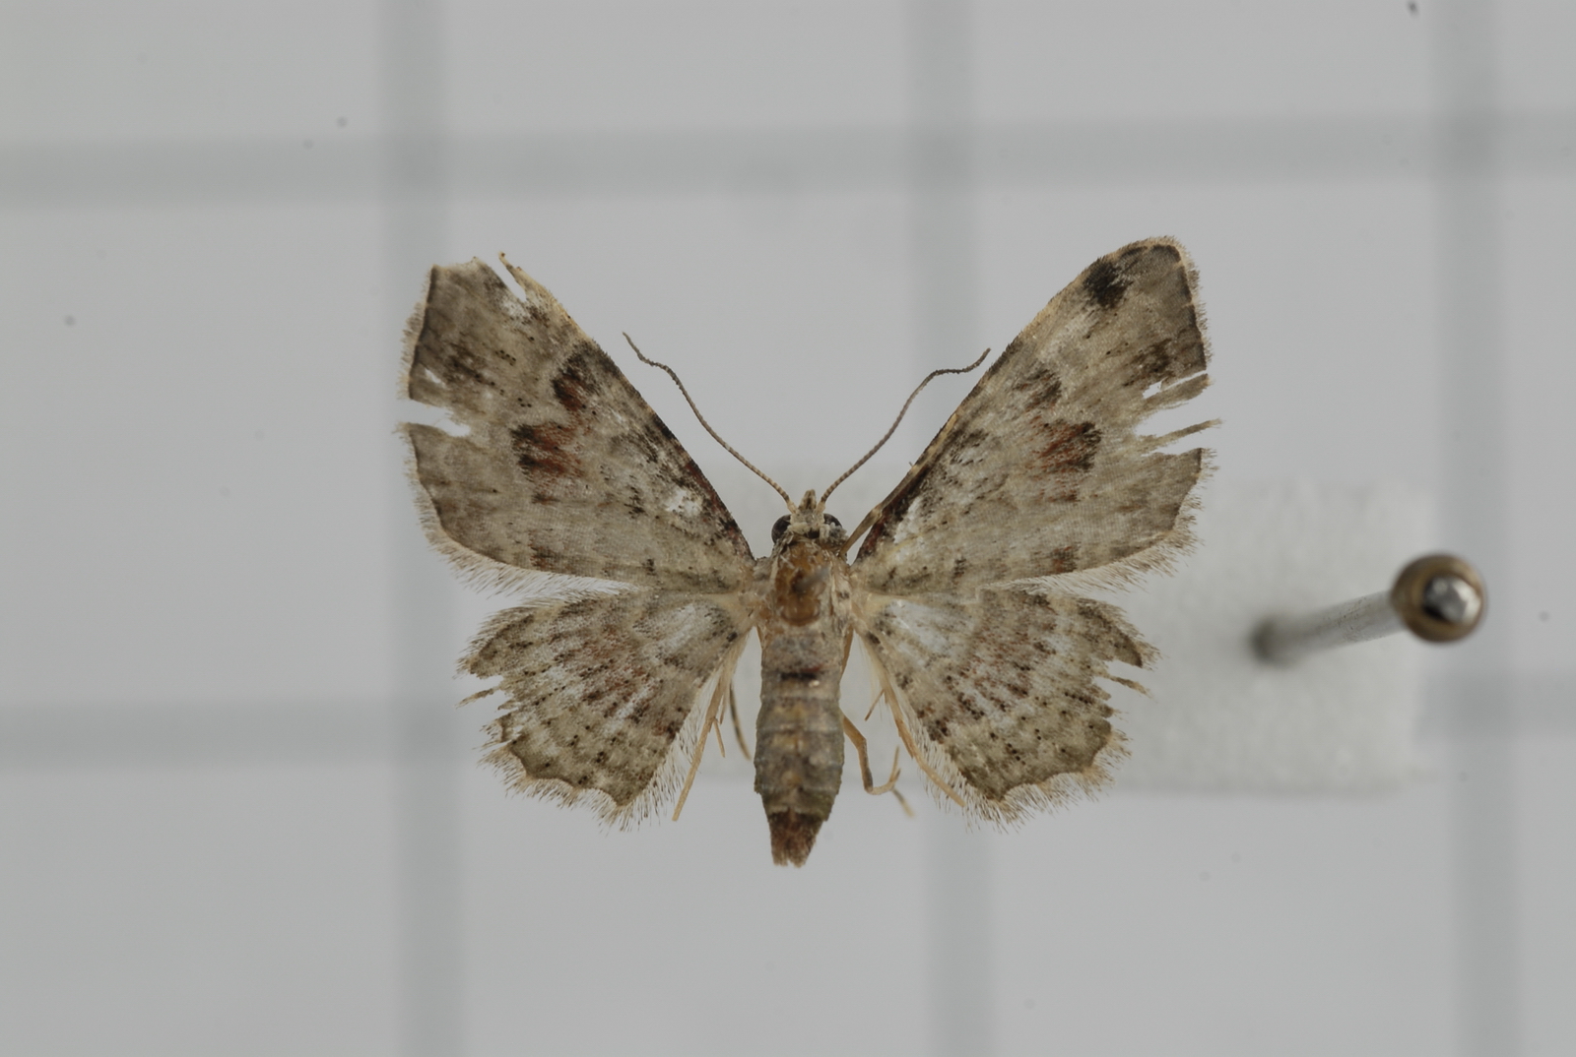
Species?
Bosara obliterata
